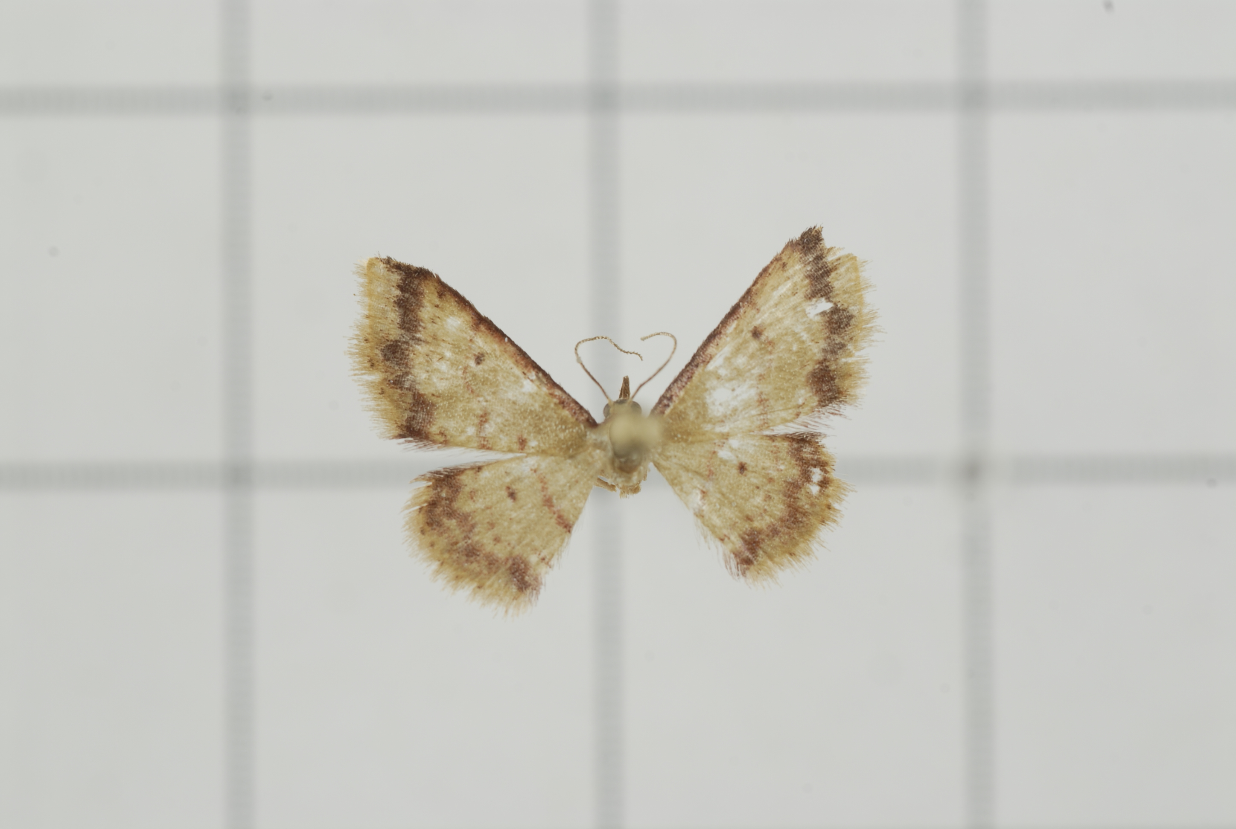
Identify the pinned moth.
Idaea paraula
